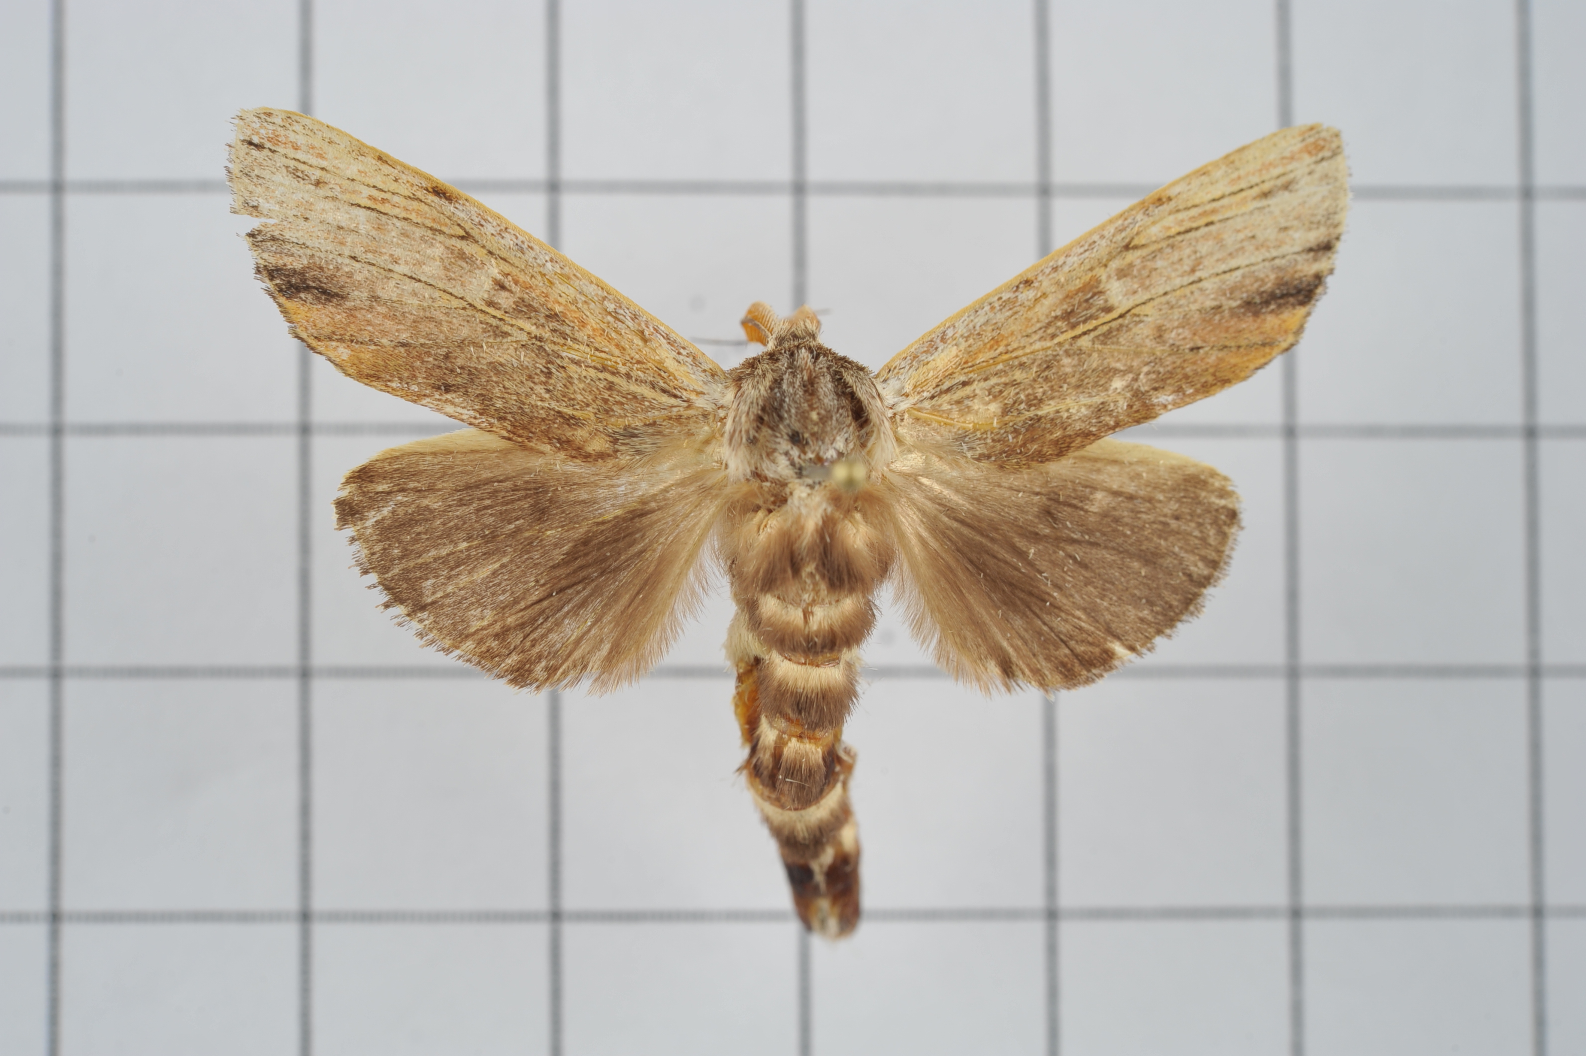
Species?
Tensha striatella
